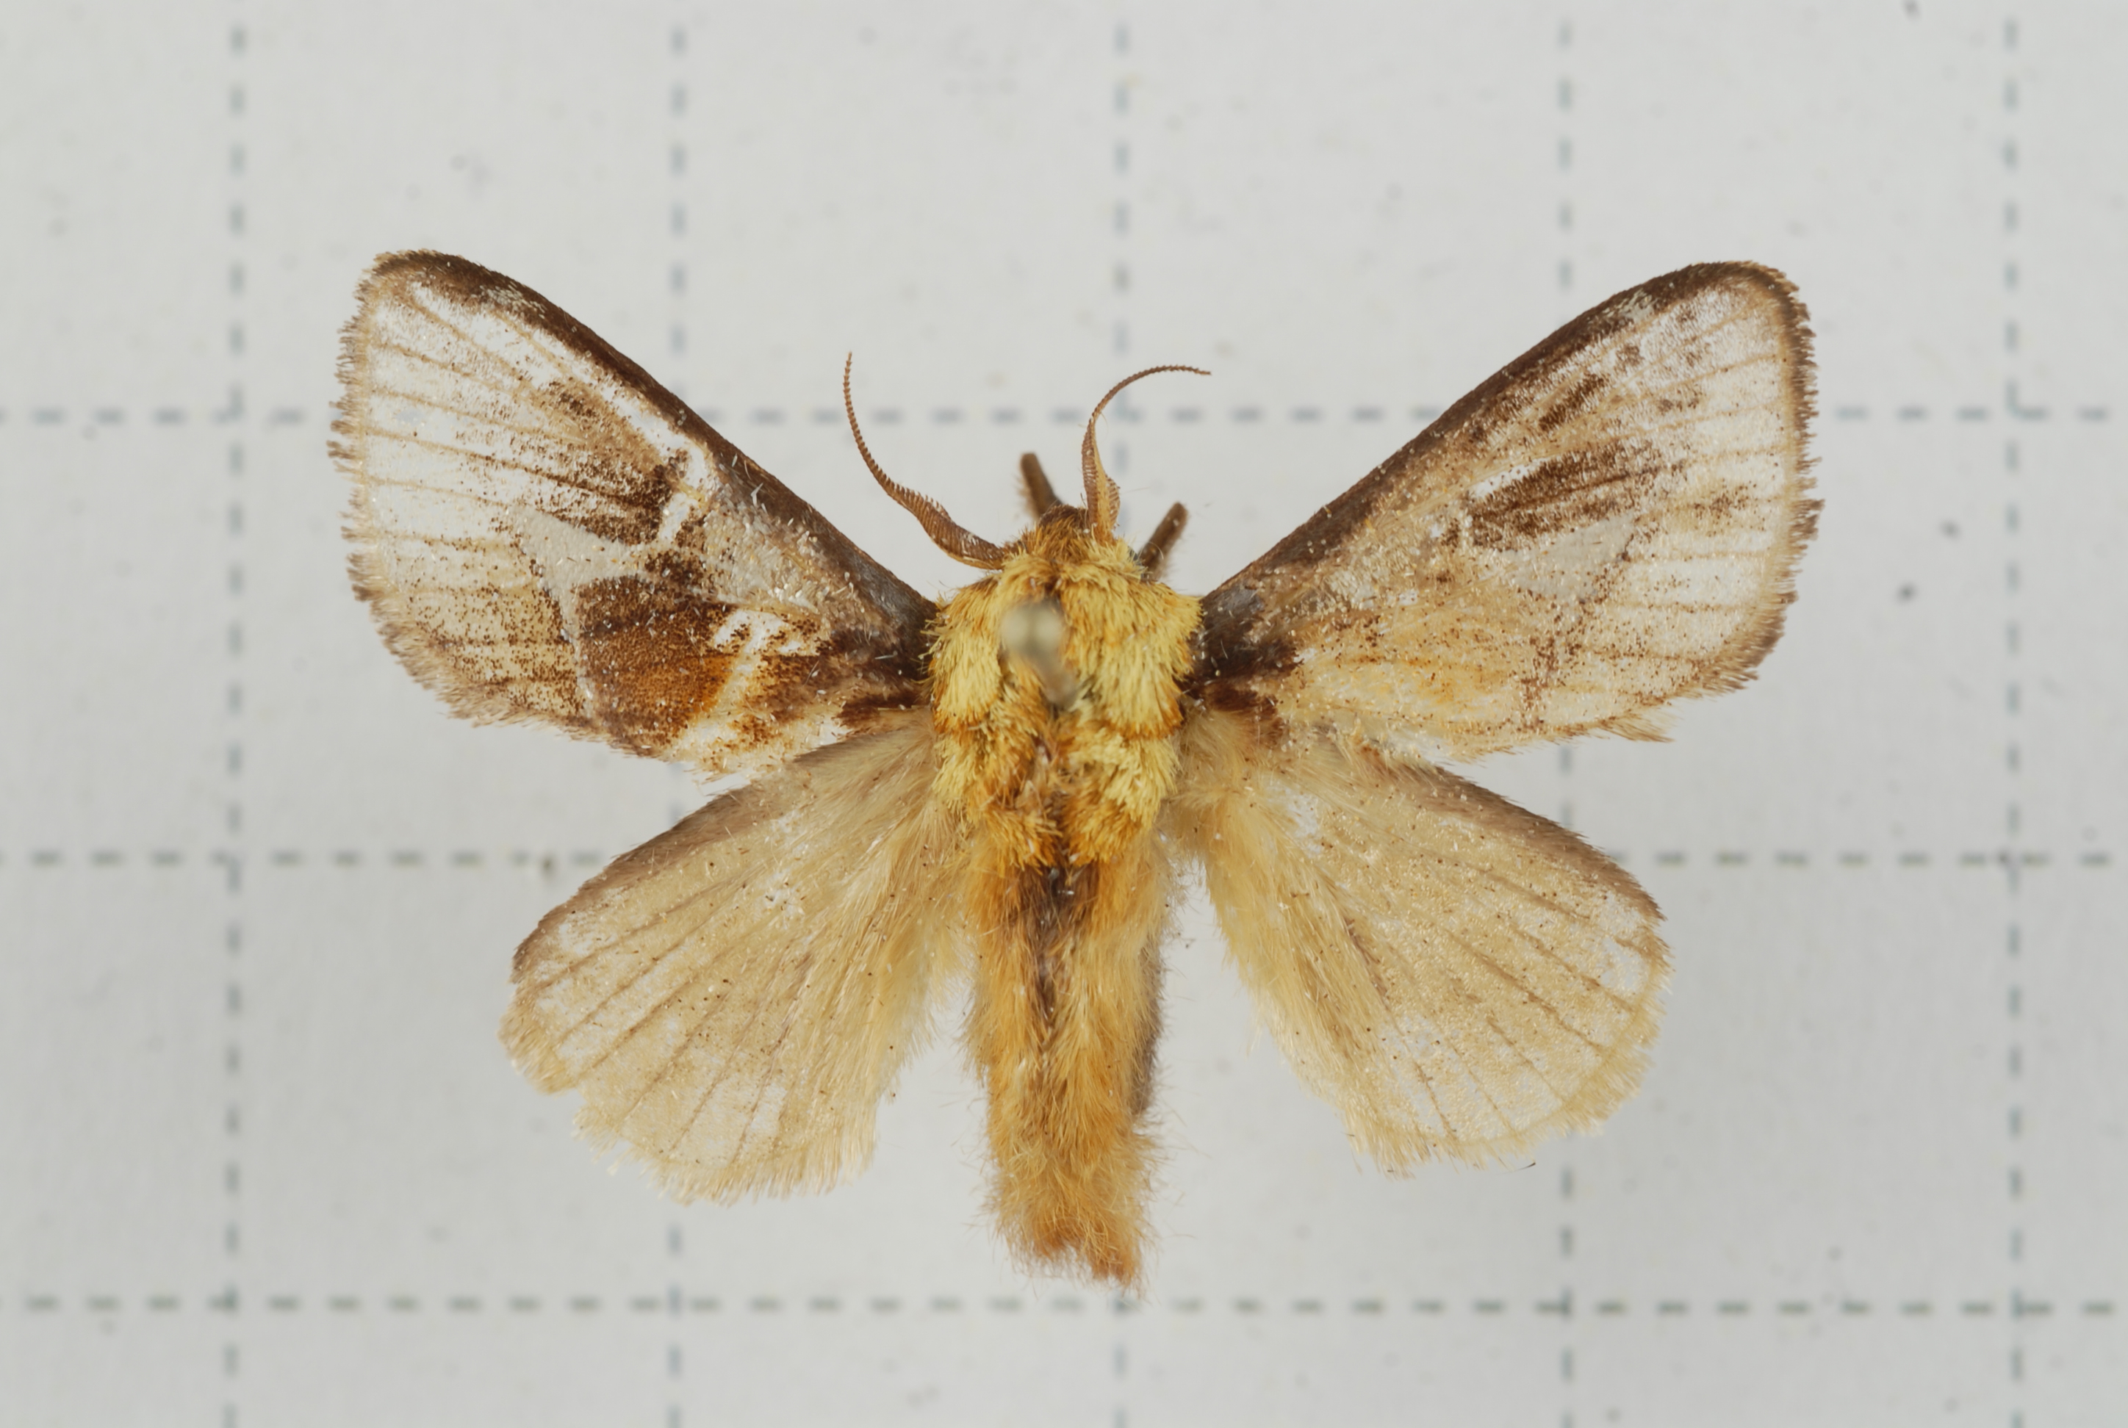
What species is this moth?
Miresa fulgida
